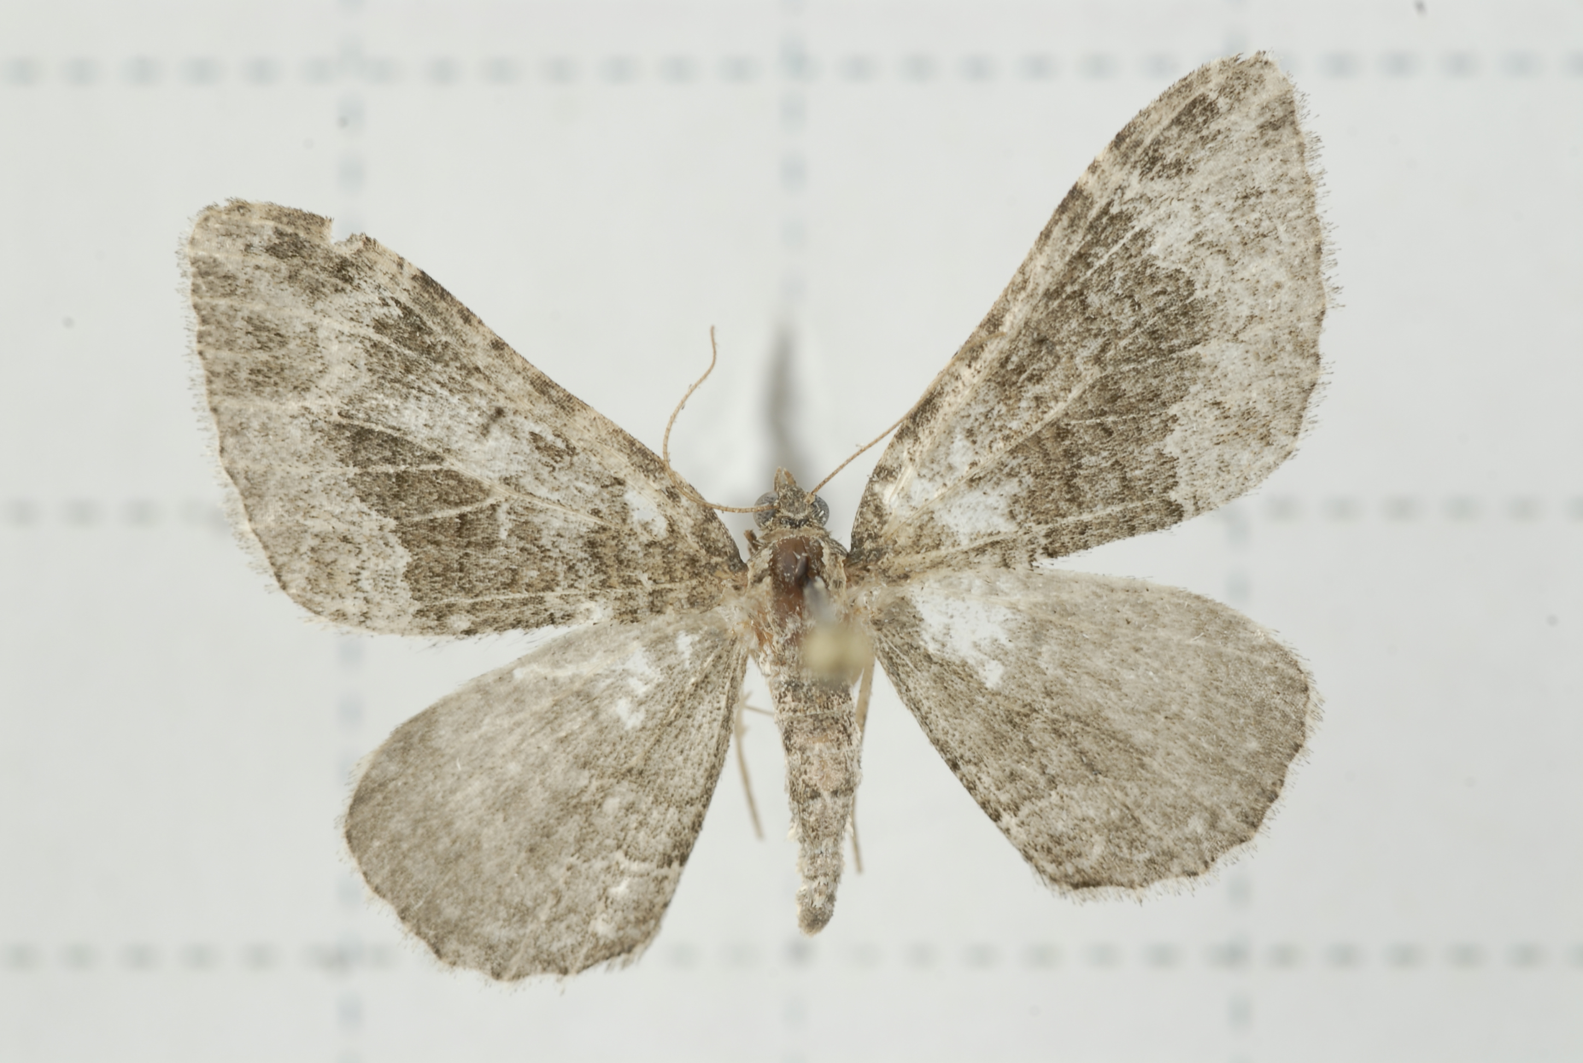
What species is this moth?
Xanthorhoe saturata
